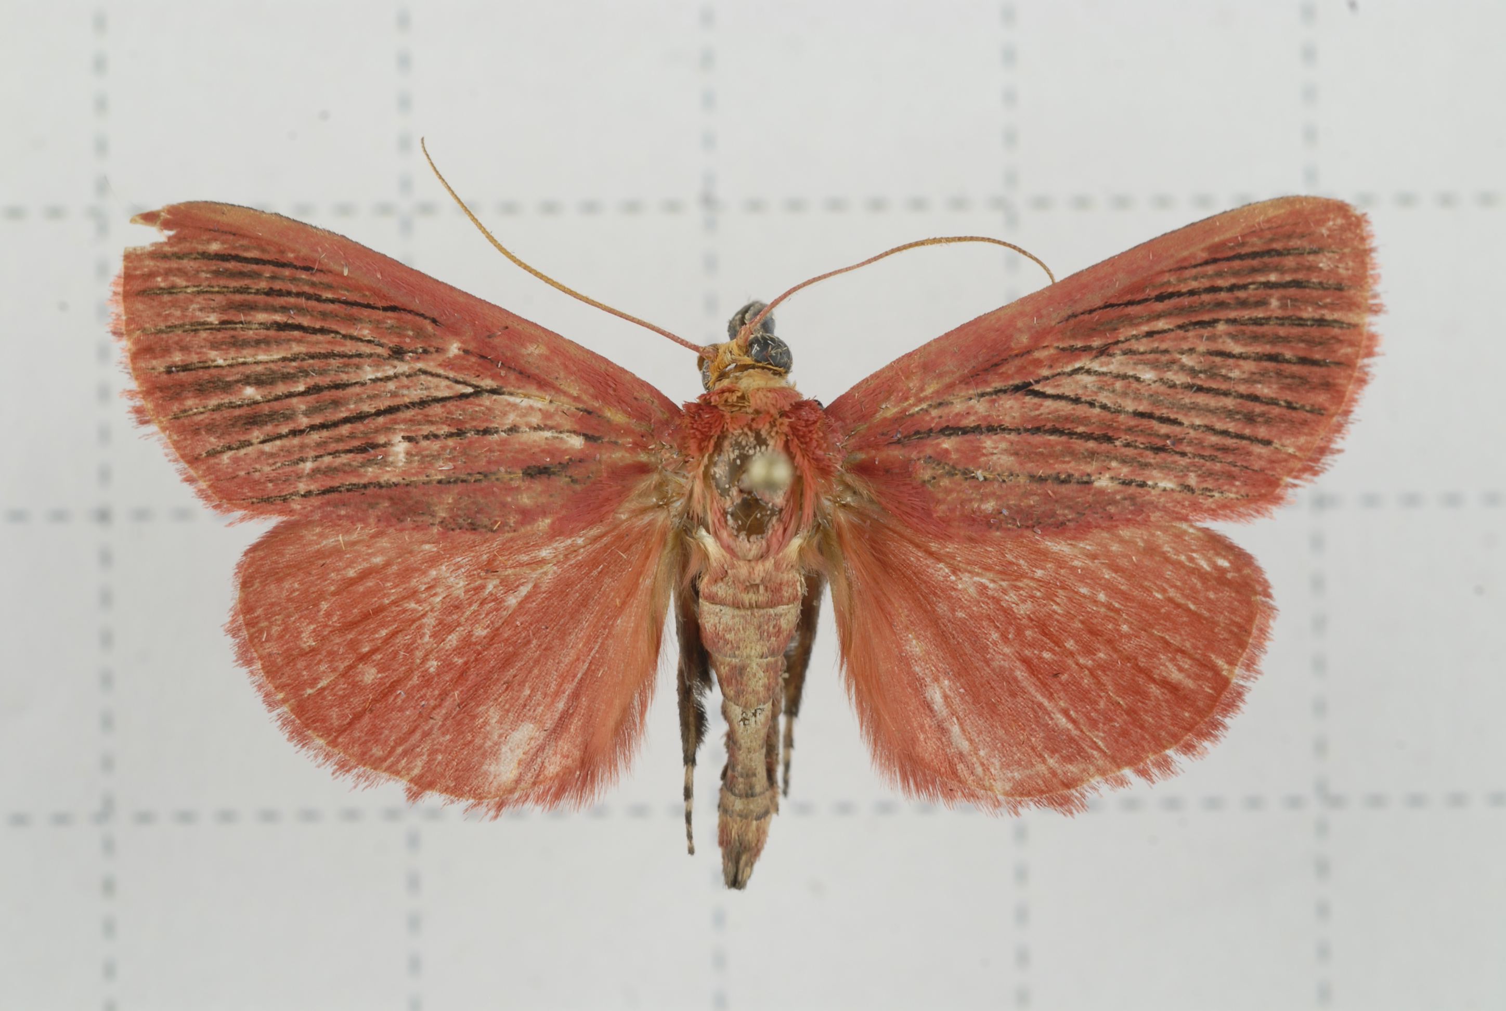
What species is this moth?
Arctioblepsis rubida
